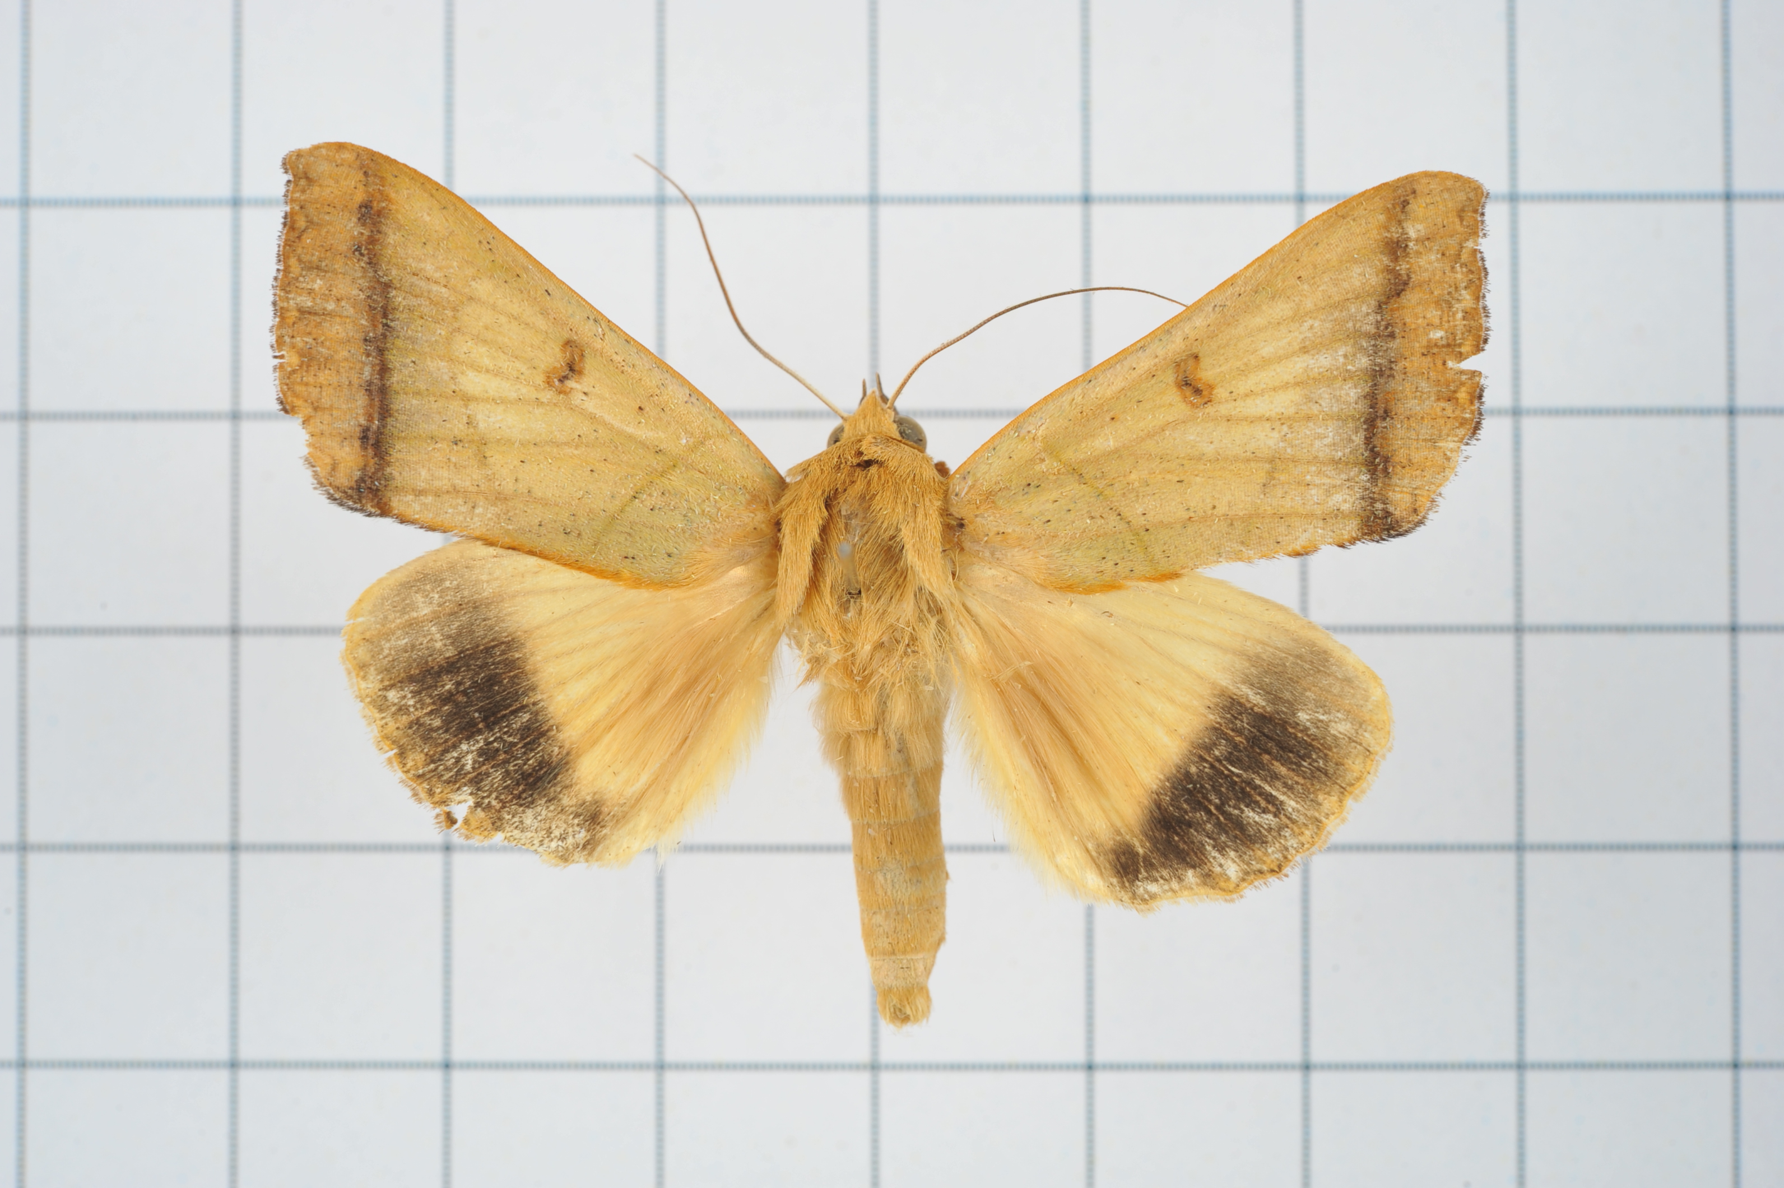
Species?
Ophiusa trapezium
